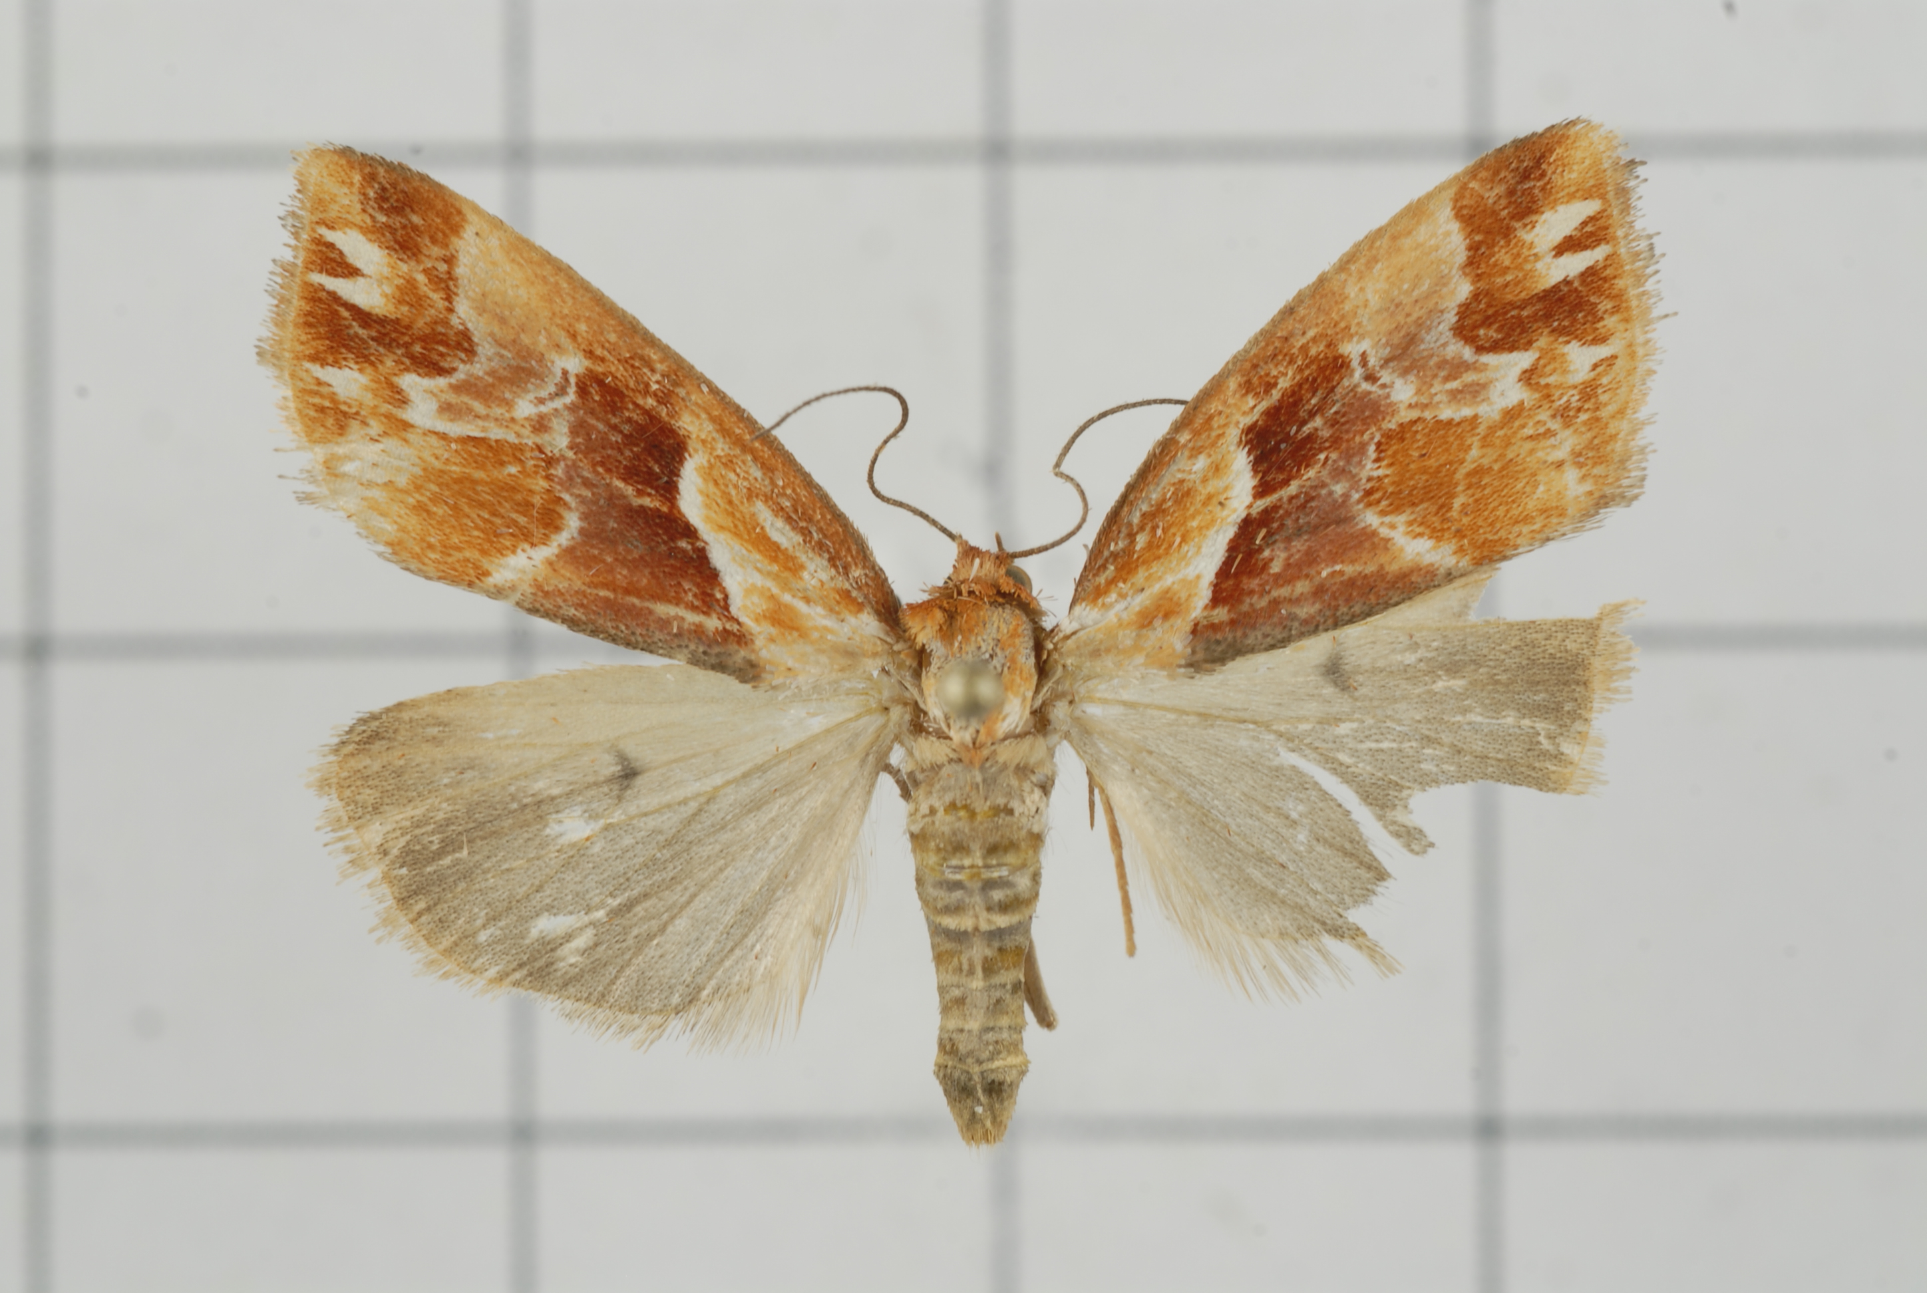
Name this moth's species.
Narangodes flavibasis
